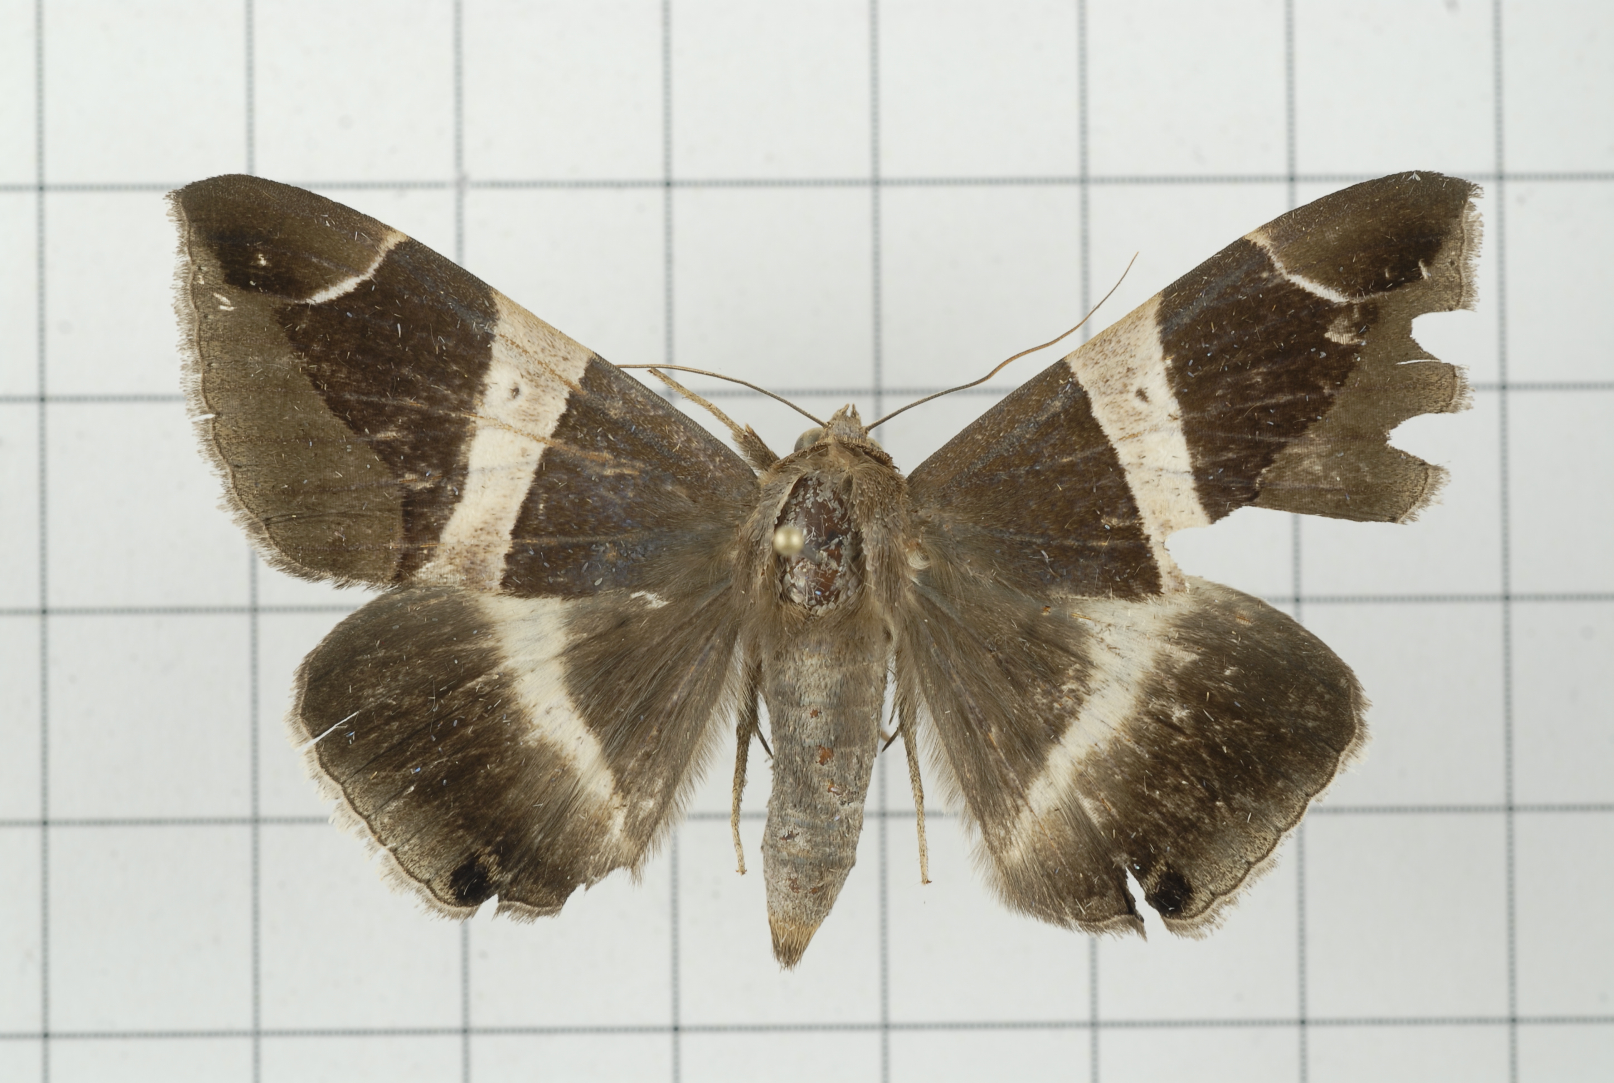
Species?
Bastilla praetermissa
